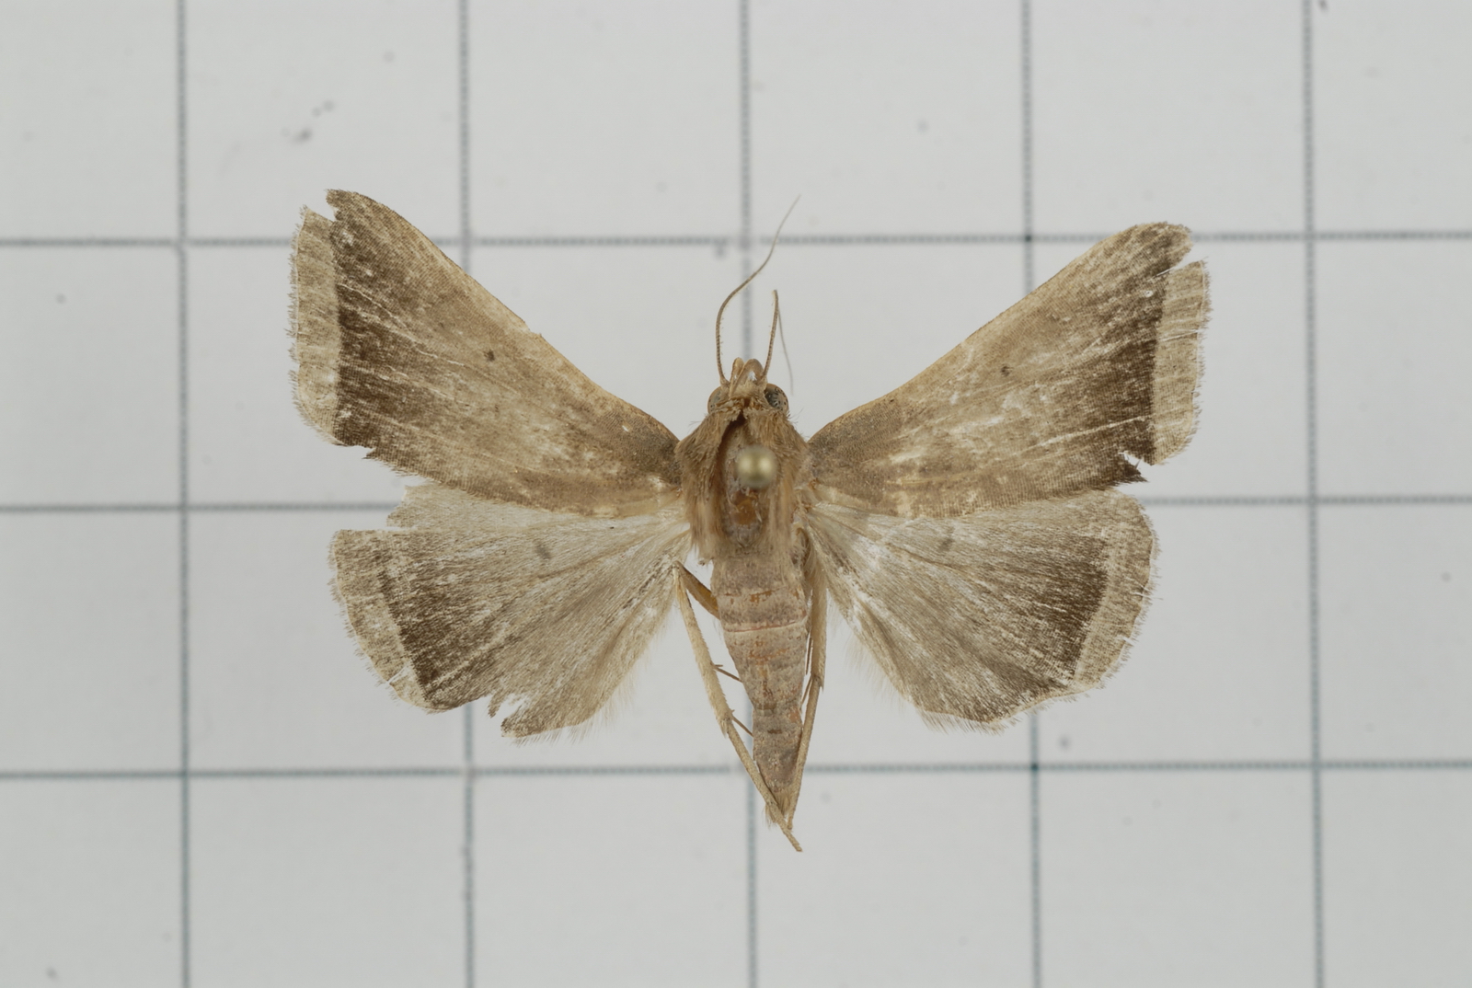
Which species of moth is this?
Simplicia bimarginata
